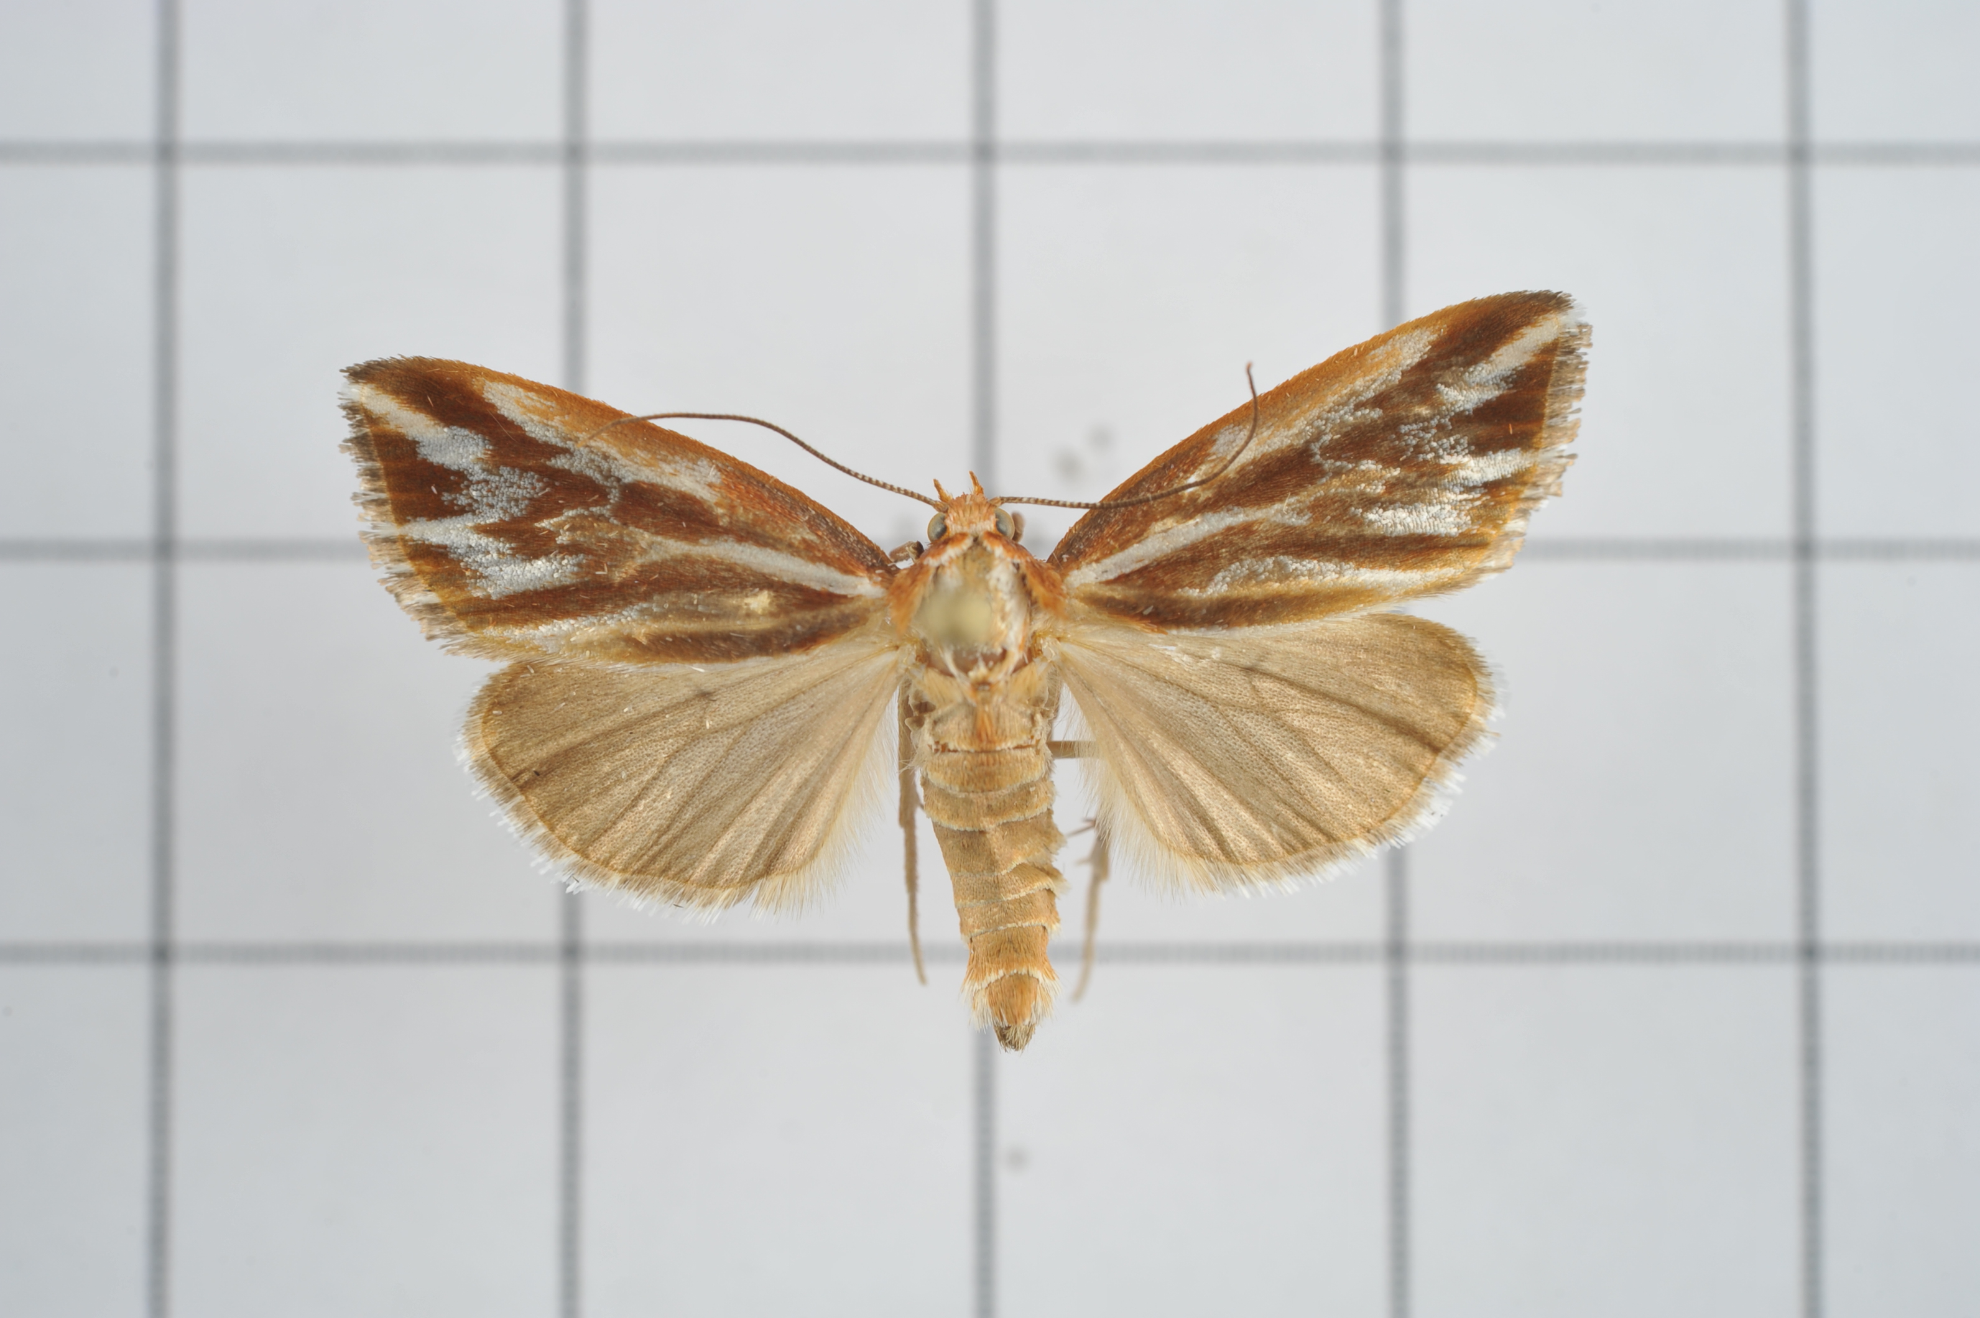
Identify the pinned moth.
Narangodes confluens
